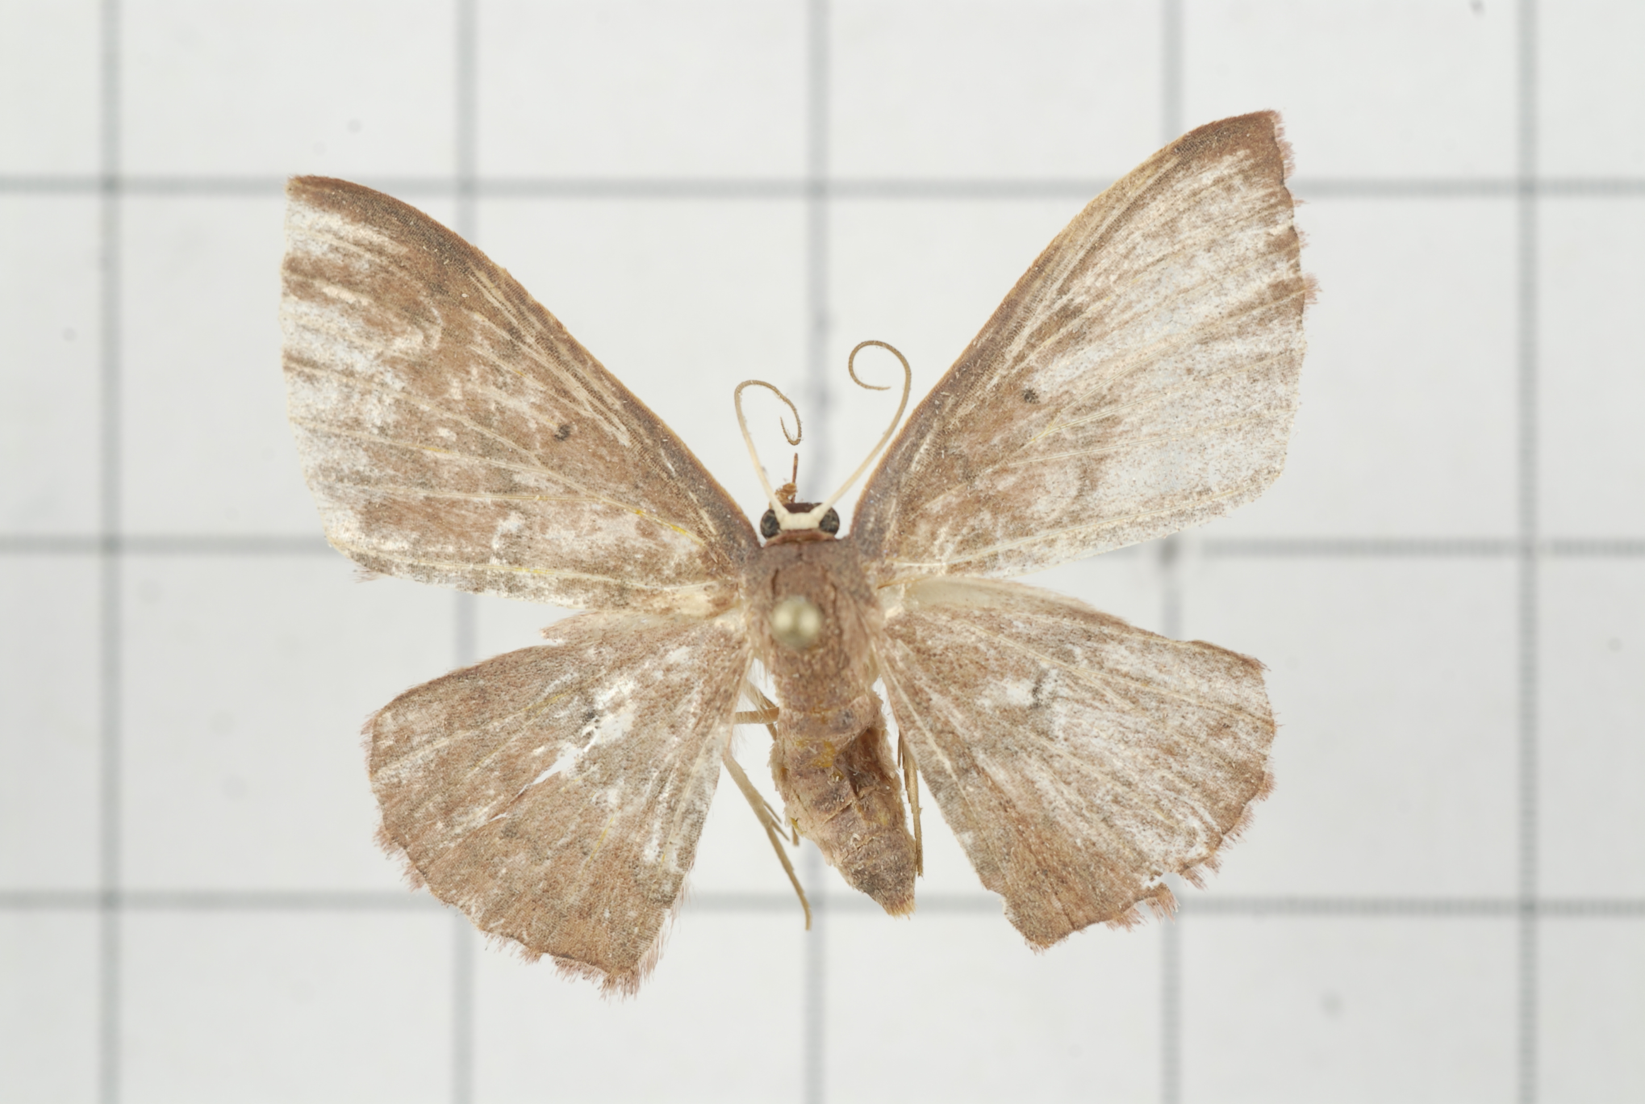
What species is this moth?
Organopoda carnearia carnearia
